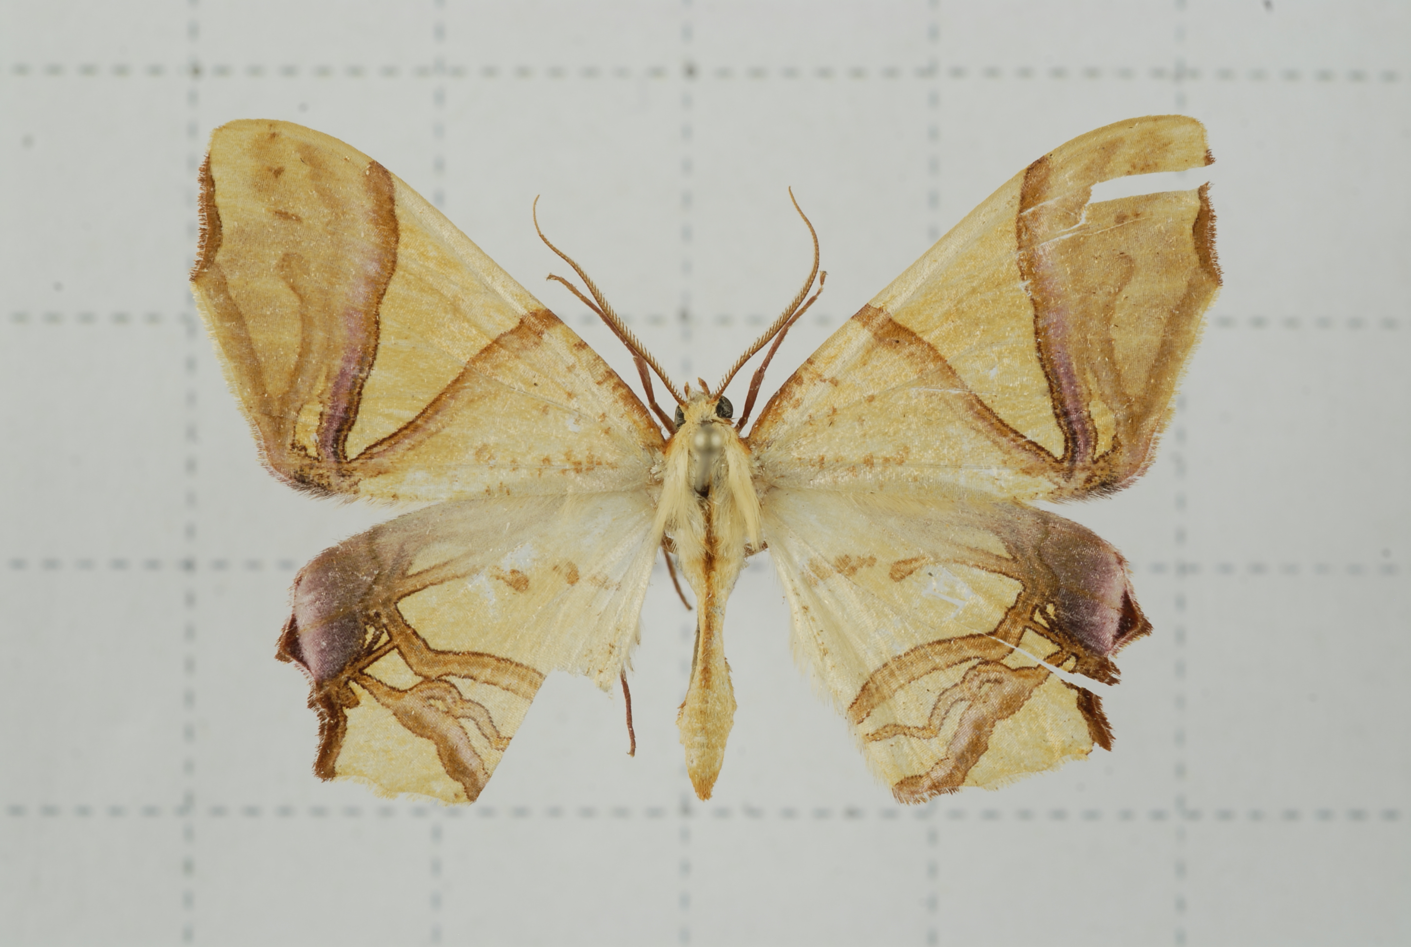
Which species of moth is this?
Trotocraspeda divaricata
